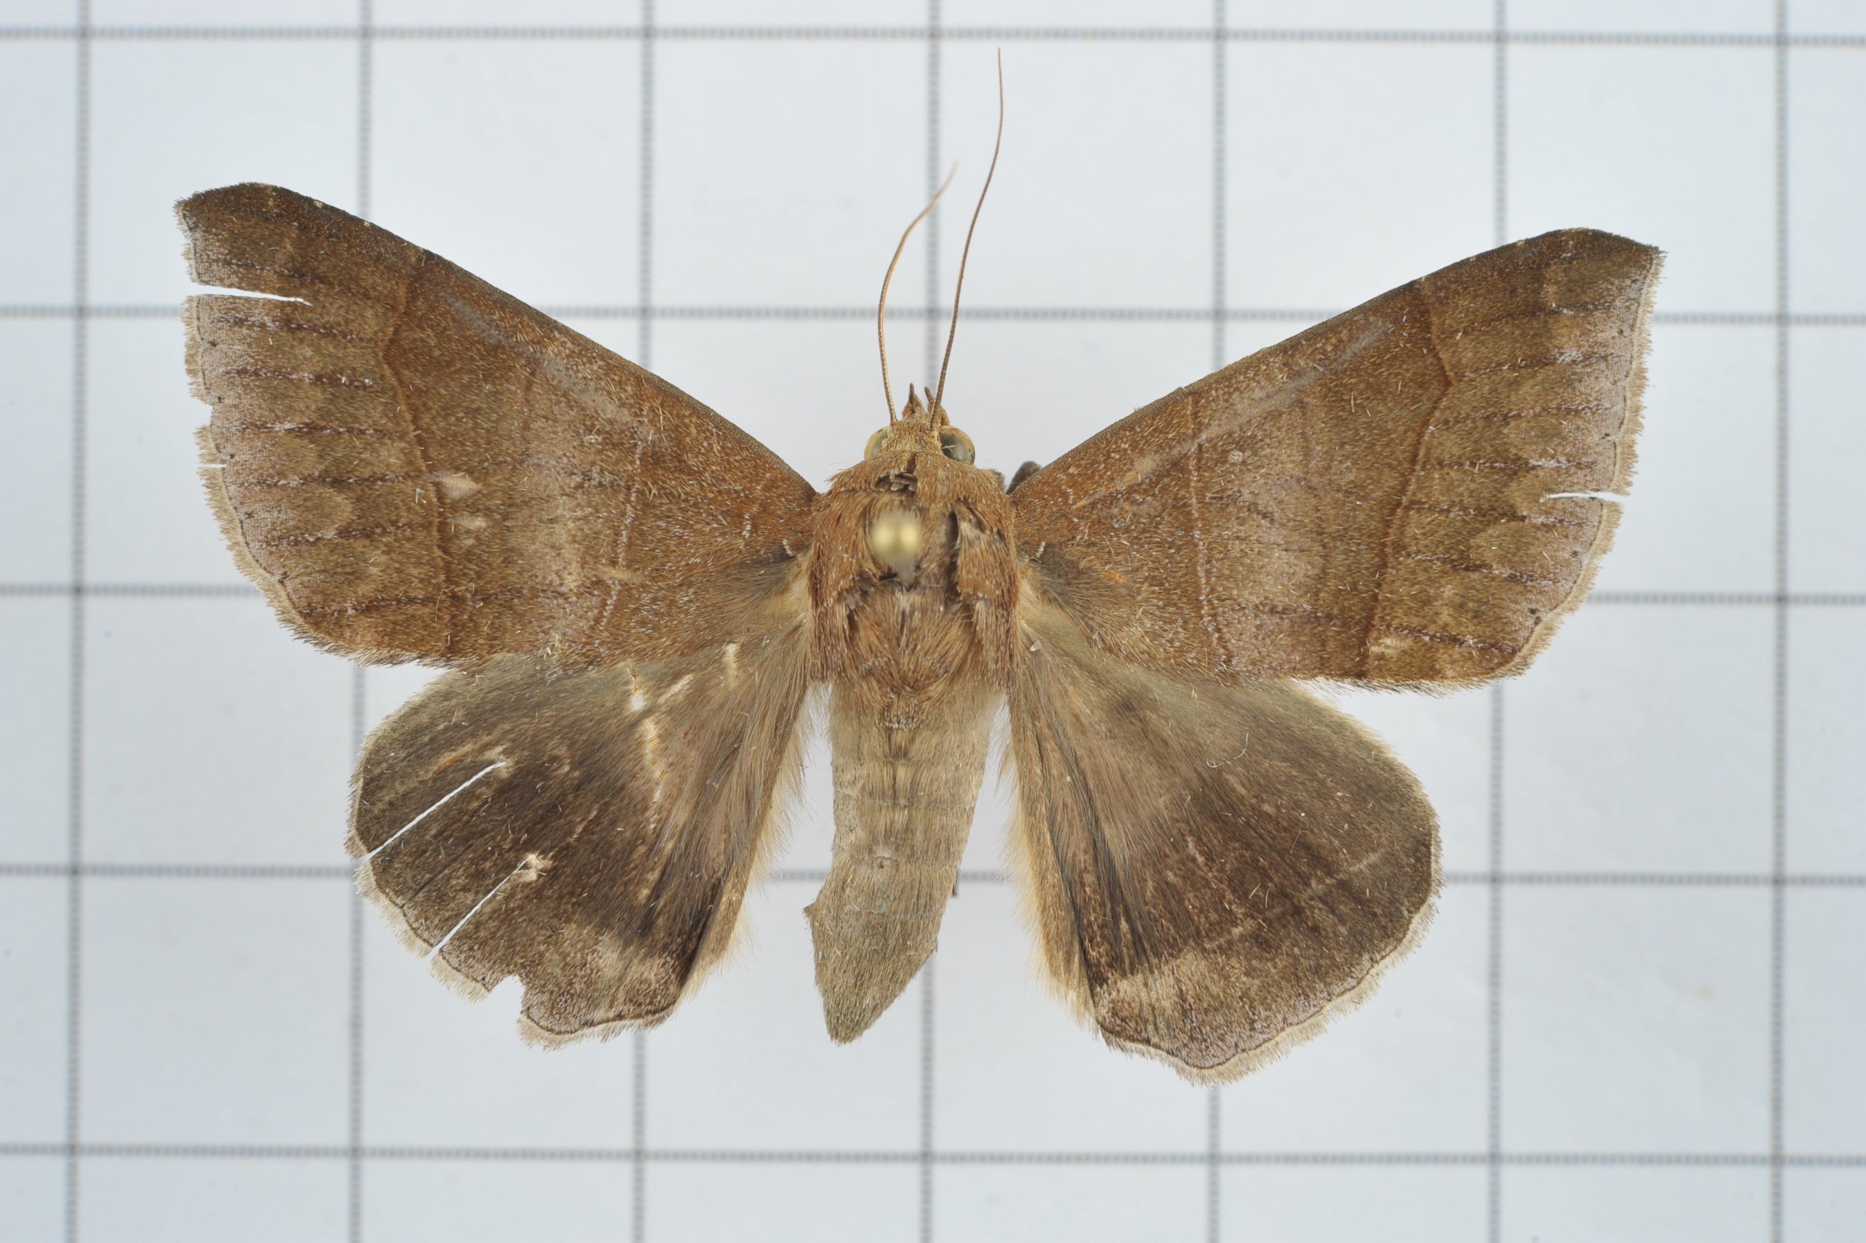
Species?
Bastilla absentimacula
